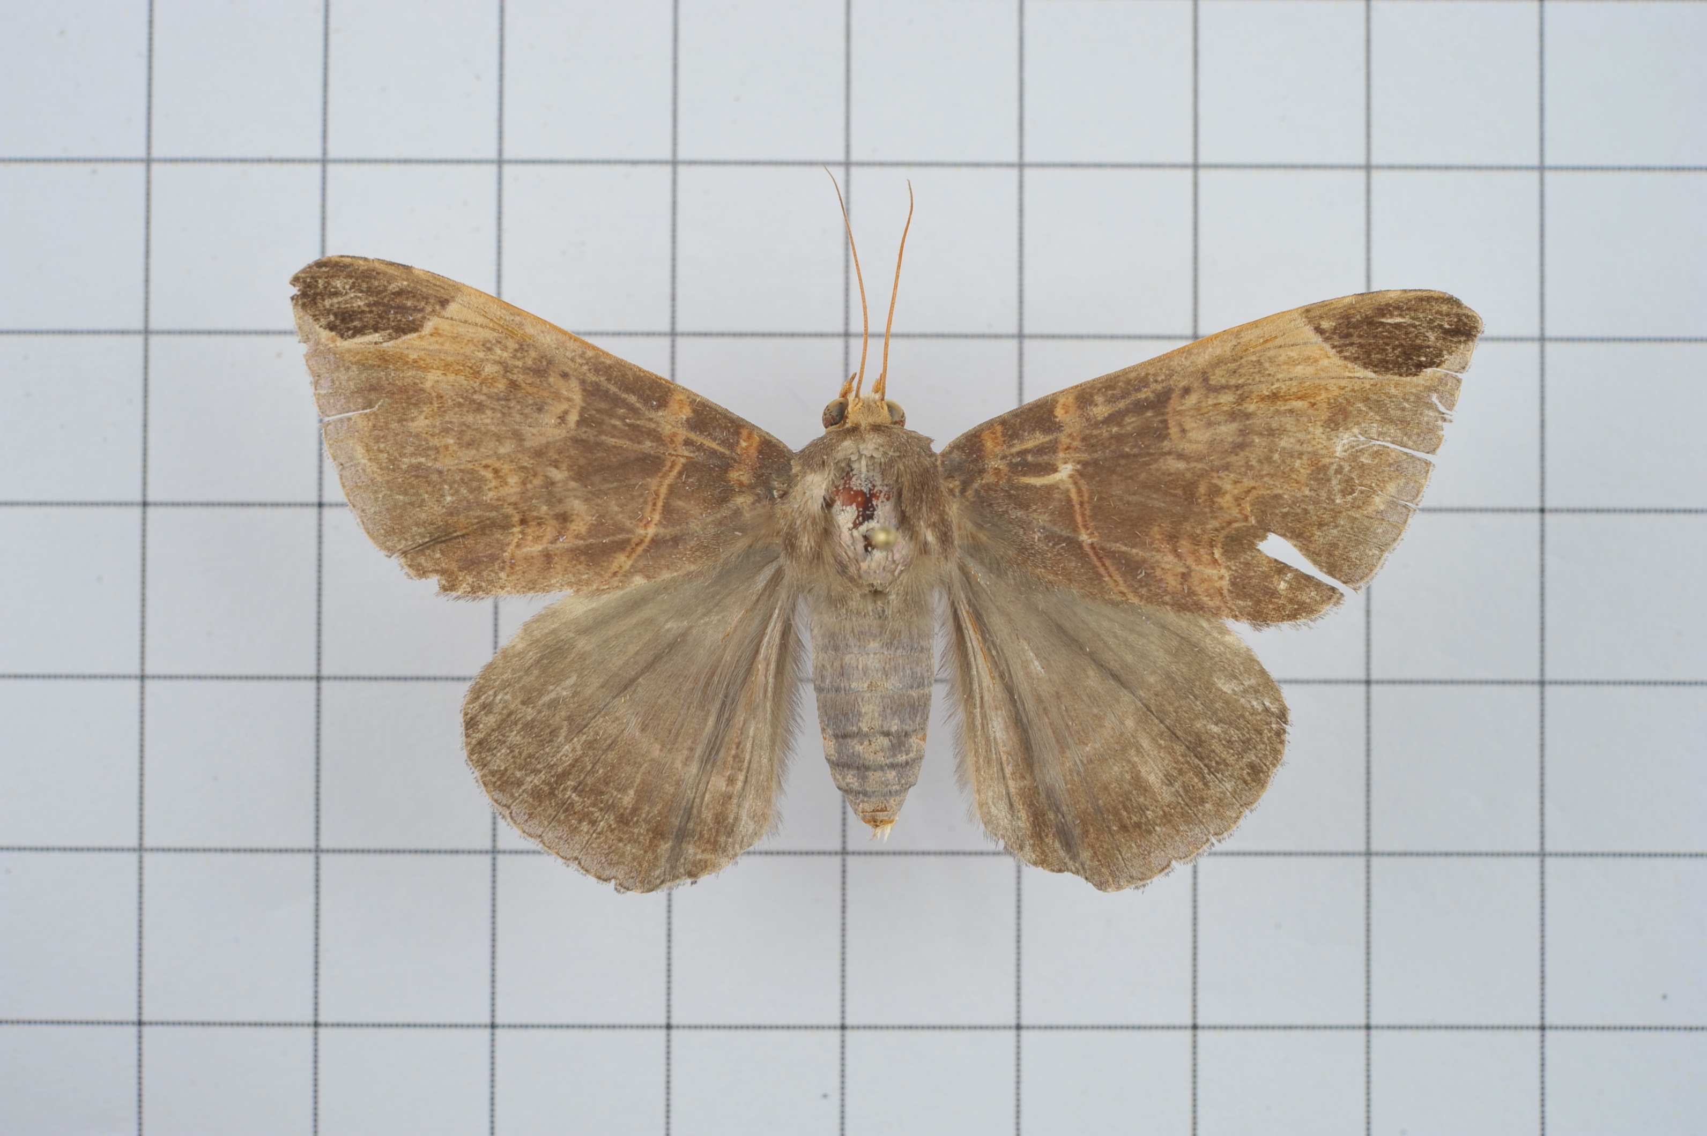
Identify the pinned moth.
Pindara illibata
